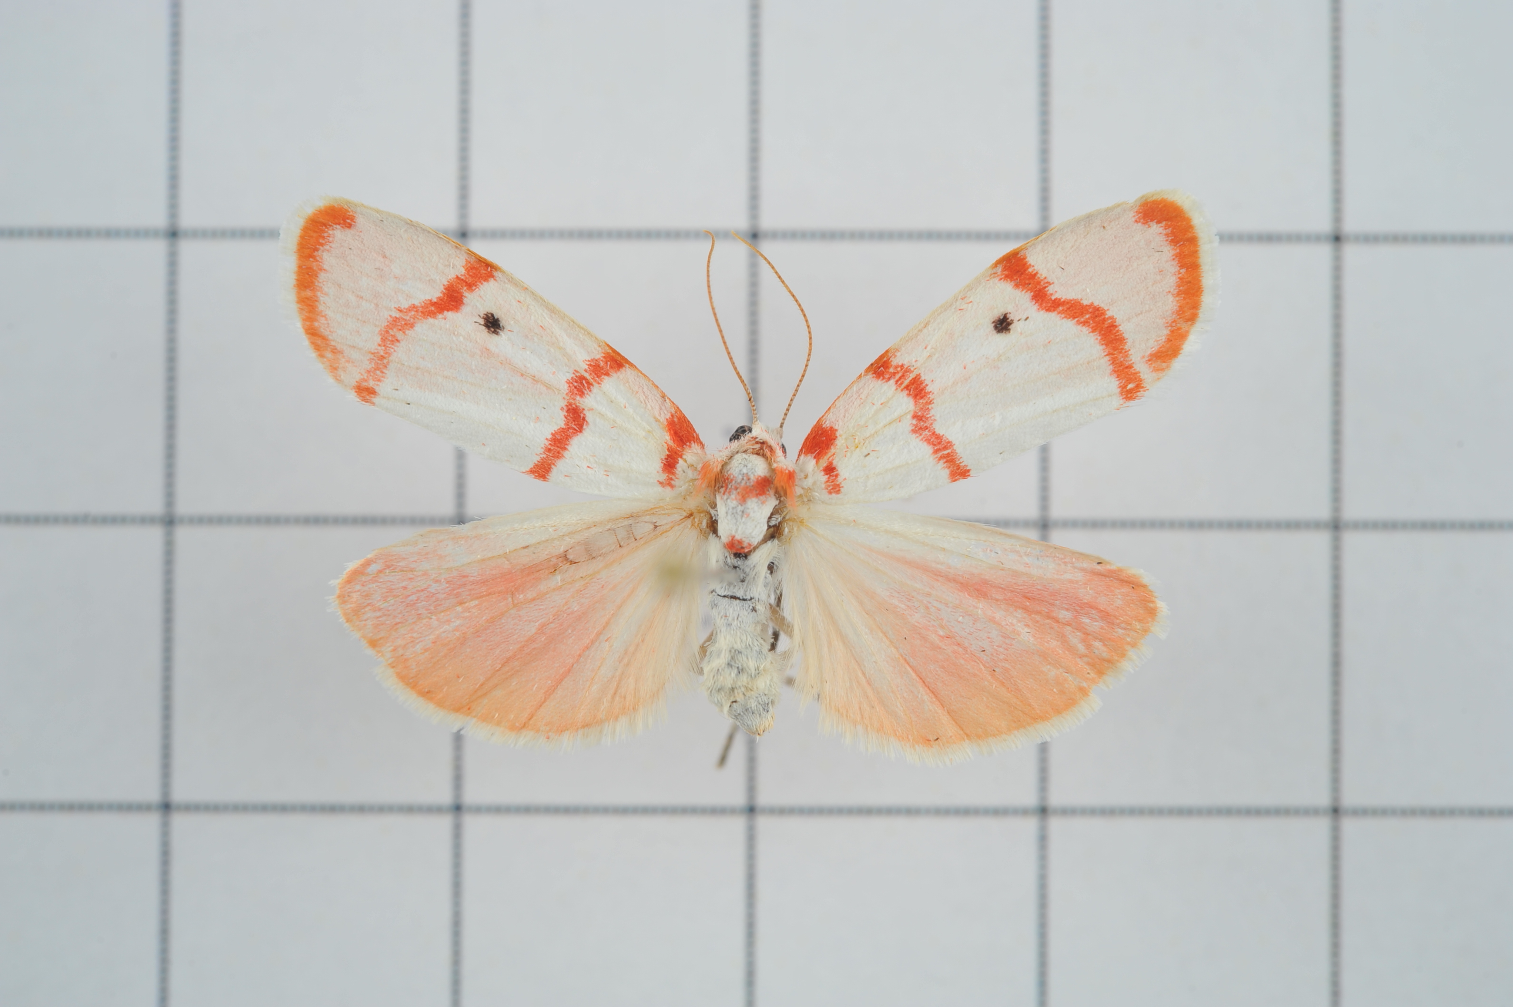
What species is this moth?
Cyana hamata hamata
